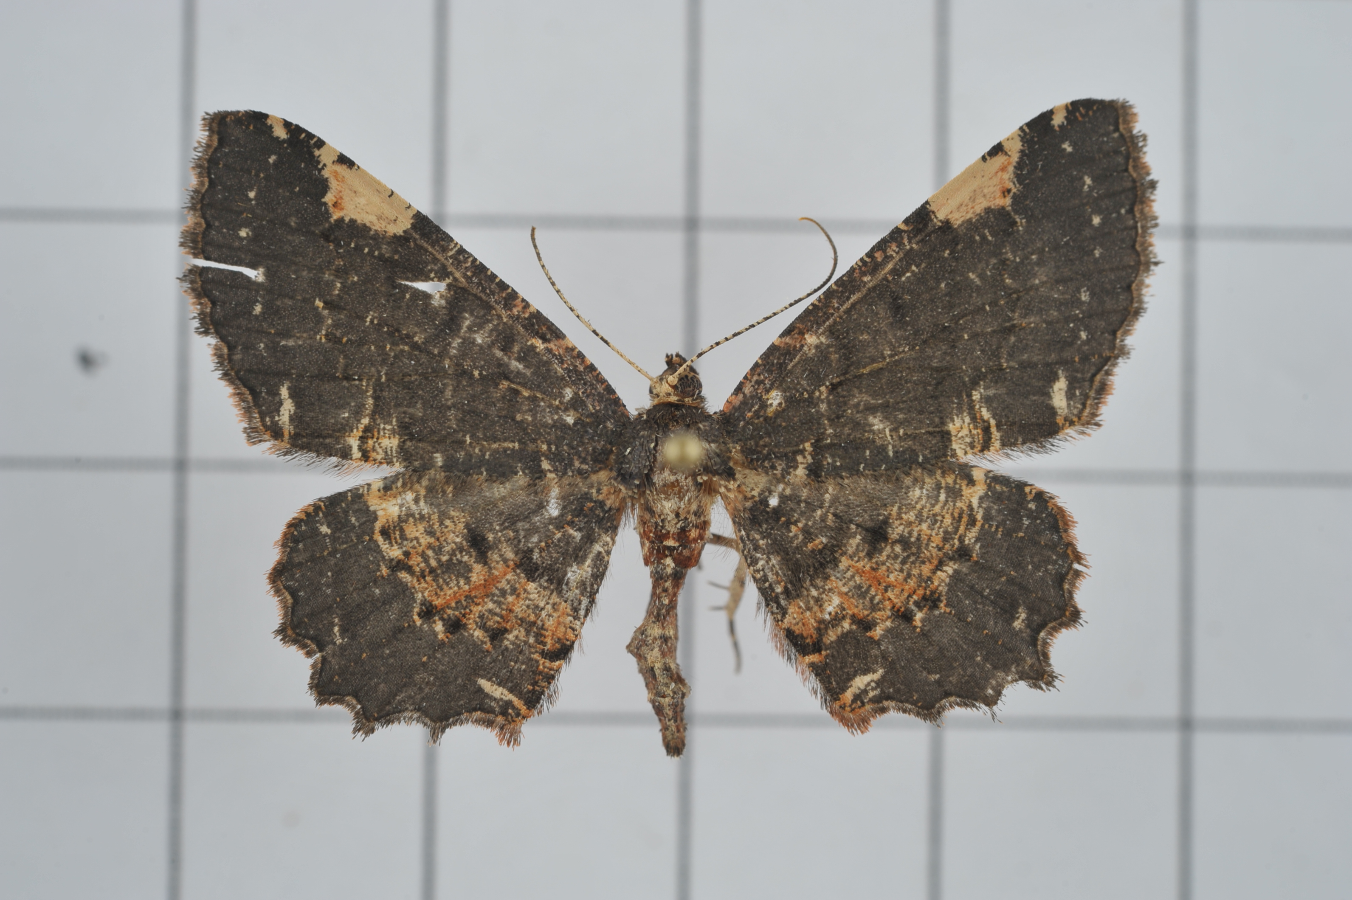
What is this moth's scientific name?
Abaciscus costimacula
